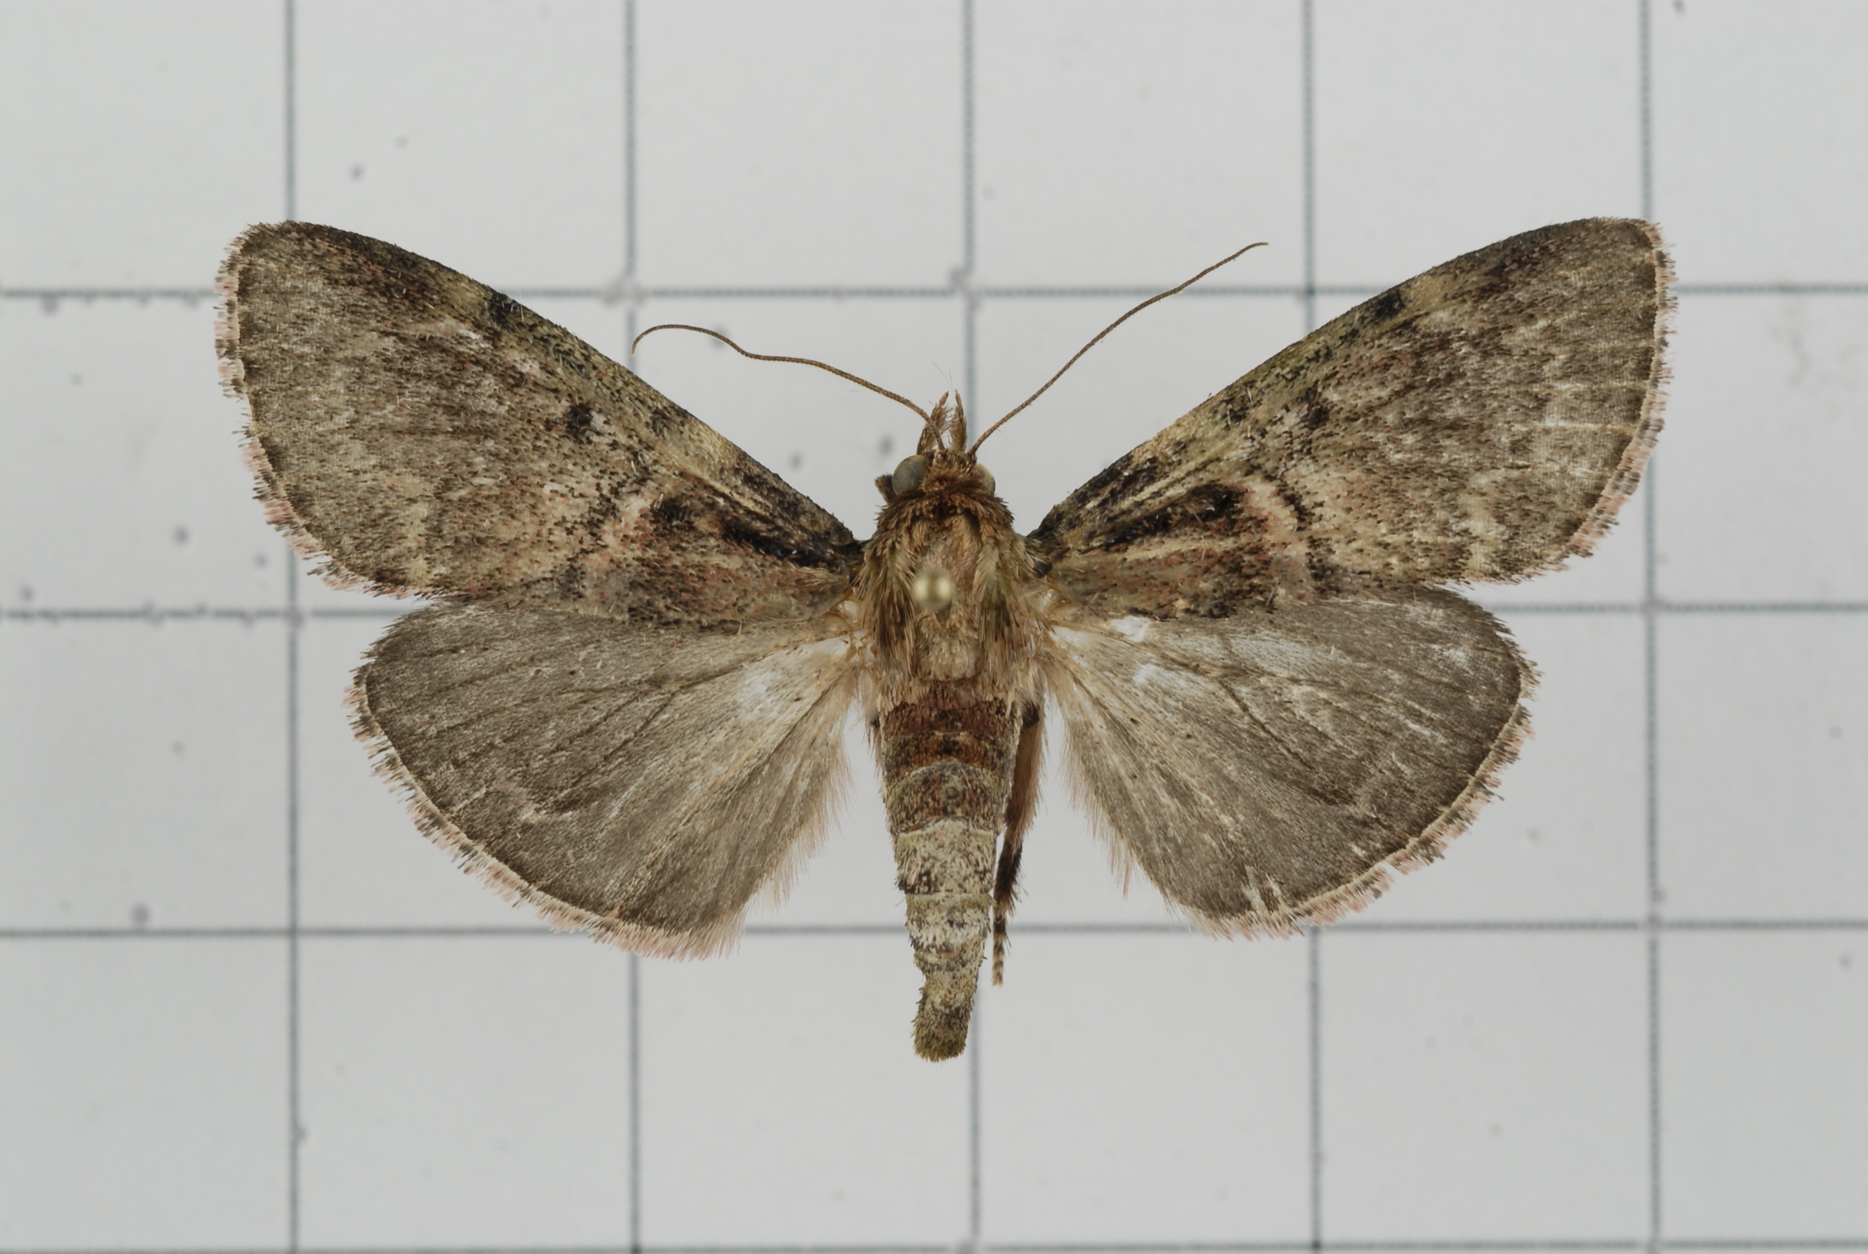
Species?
Locastra muscosalis
